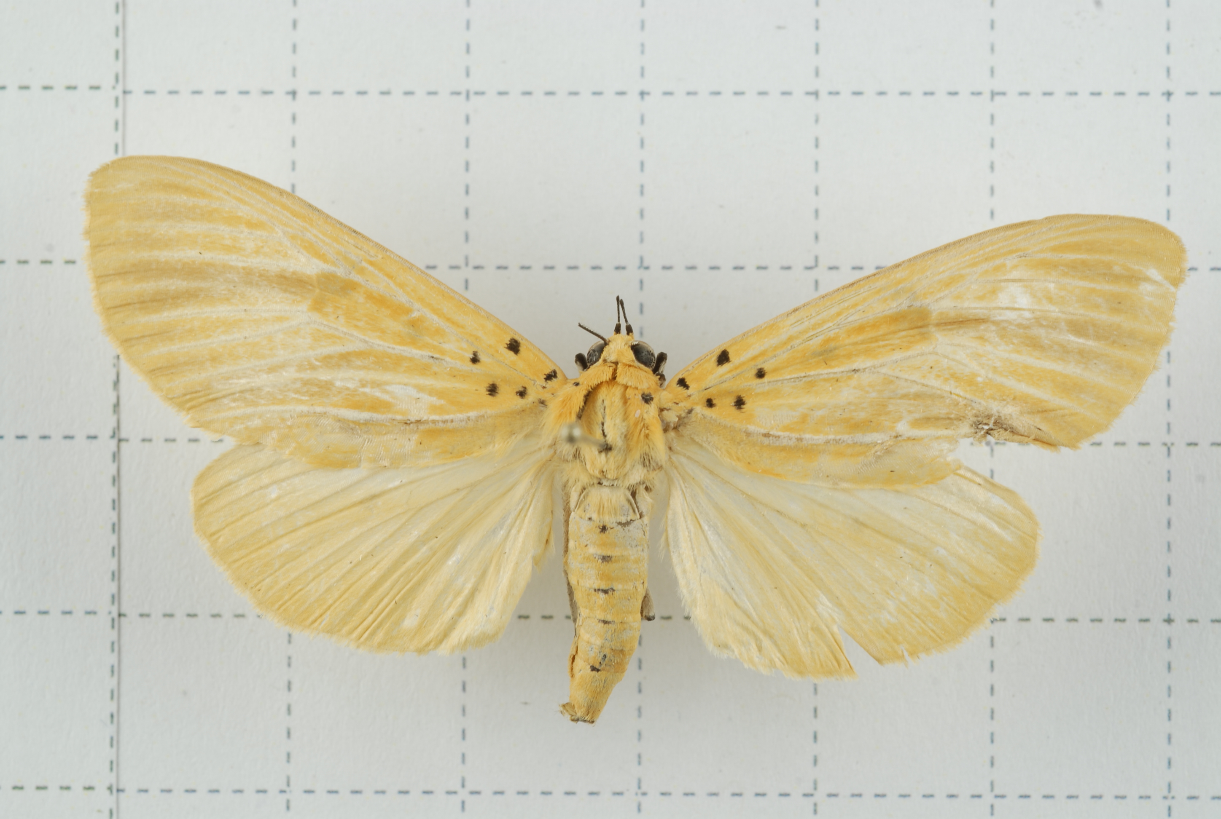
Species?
Asota egens confinis
